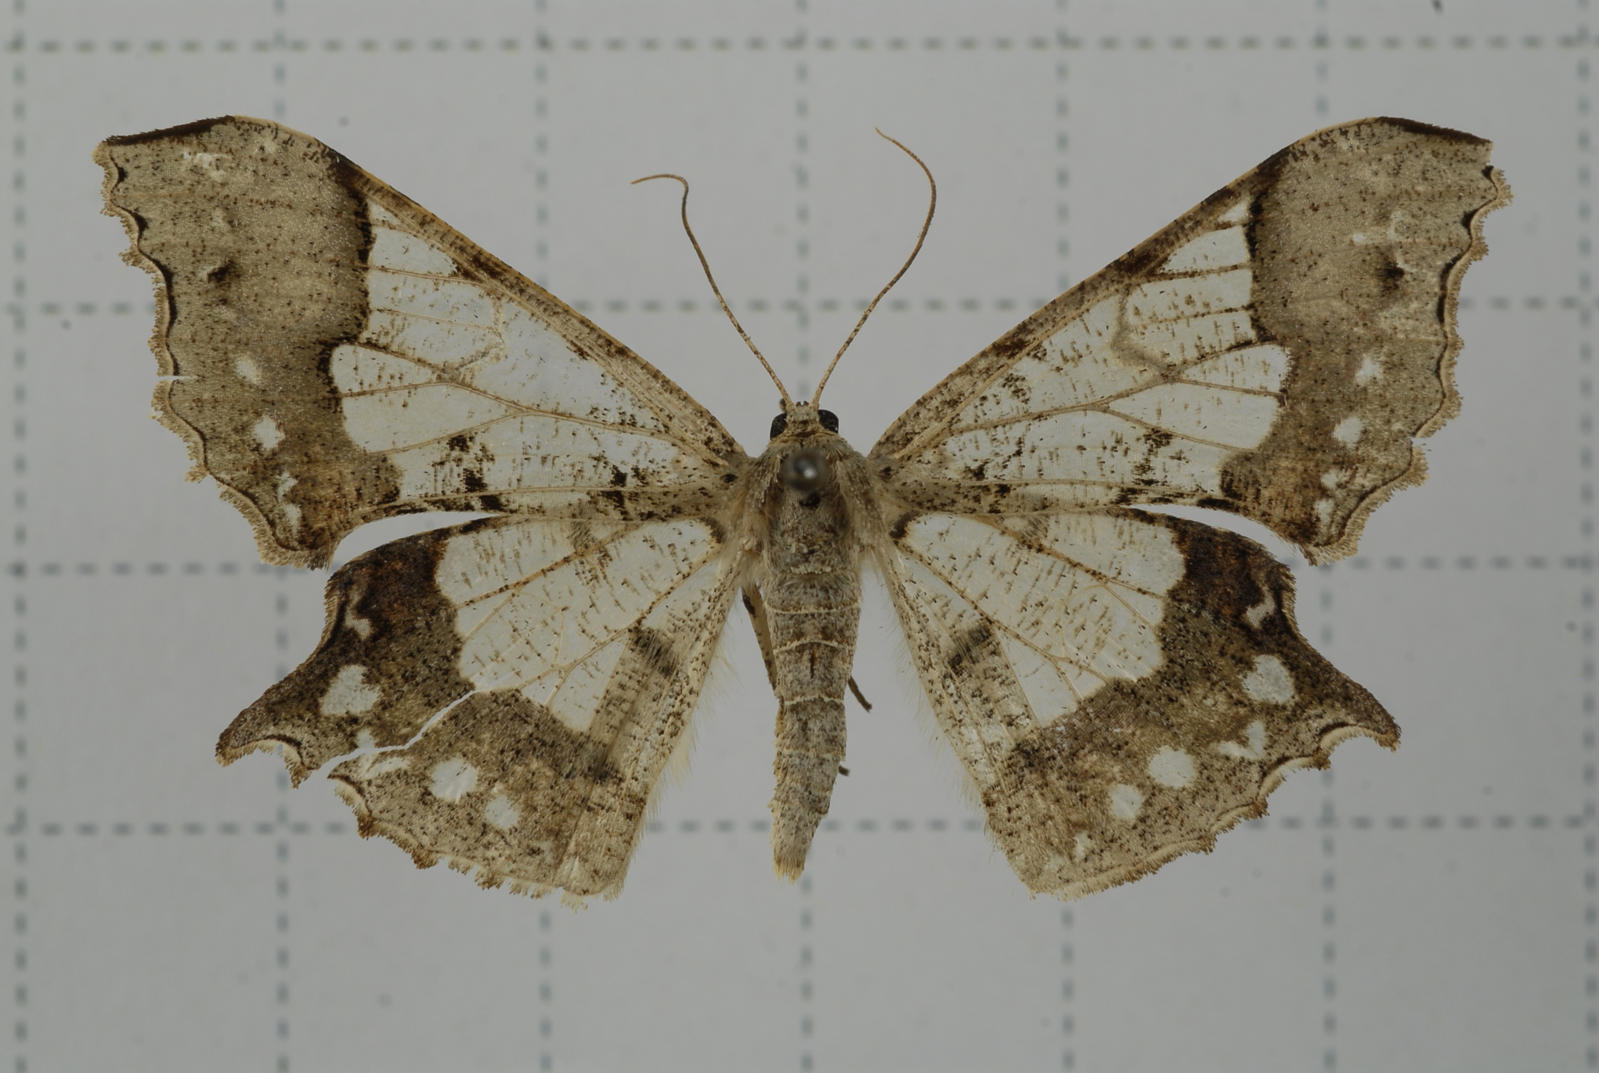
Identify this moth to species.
Krananda semihyalina
